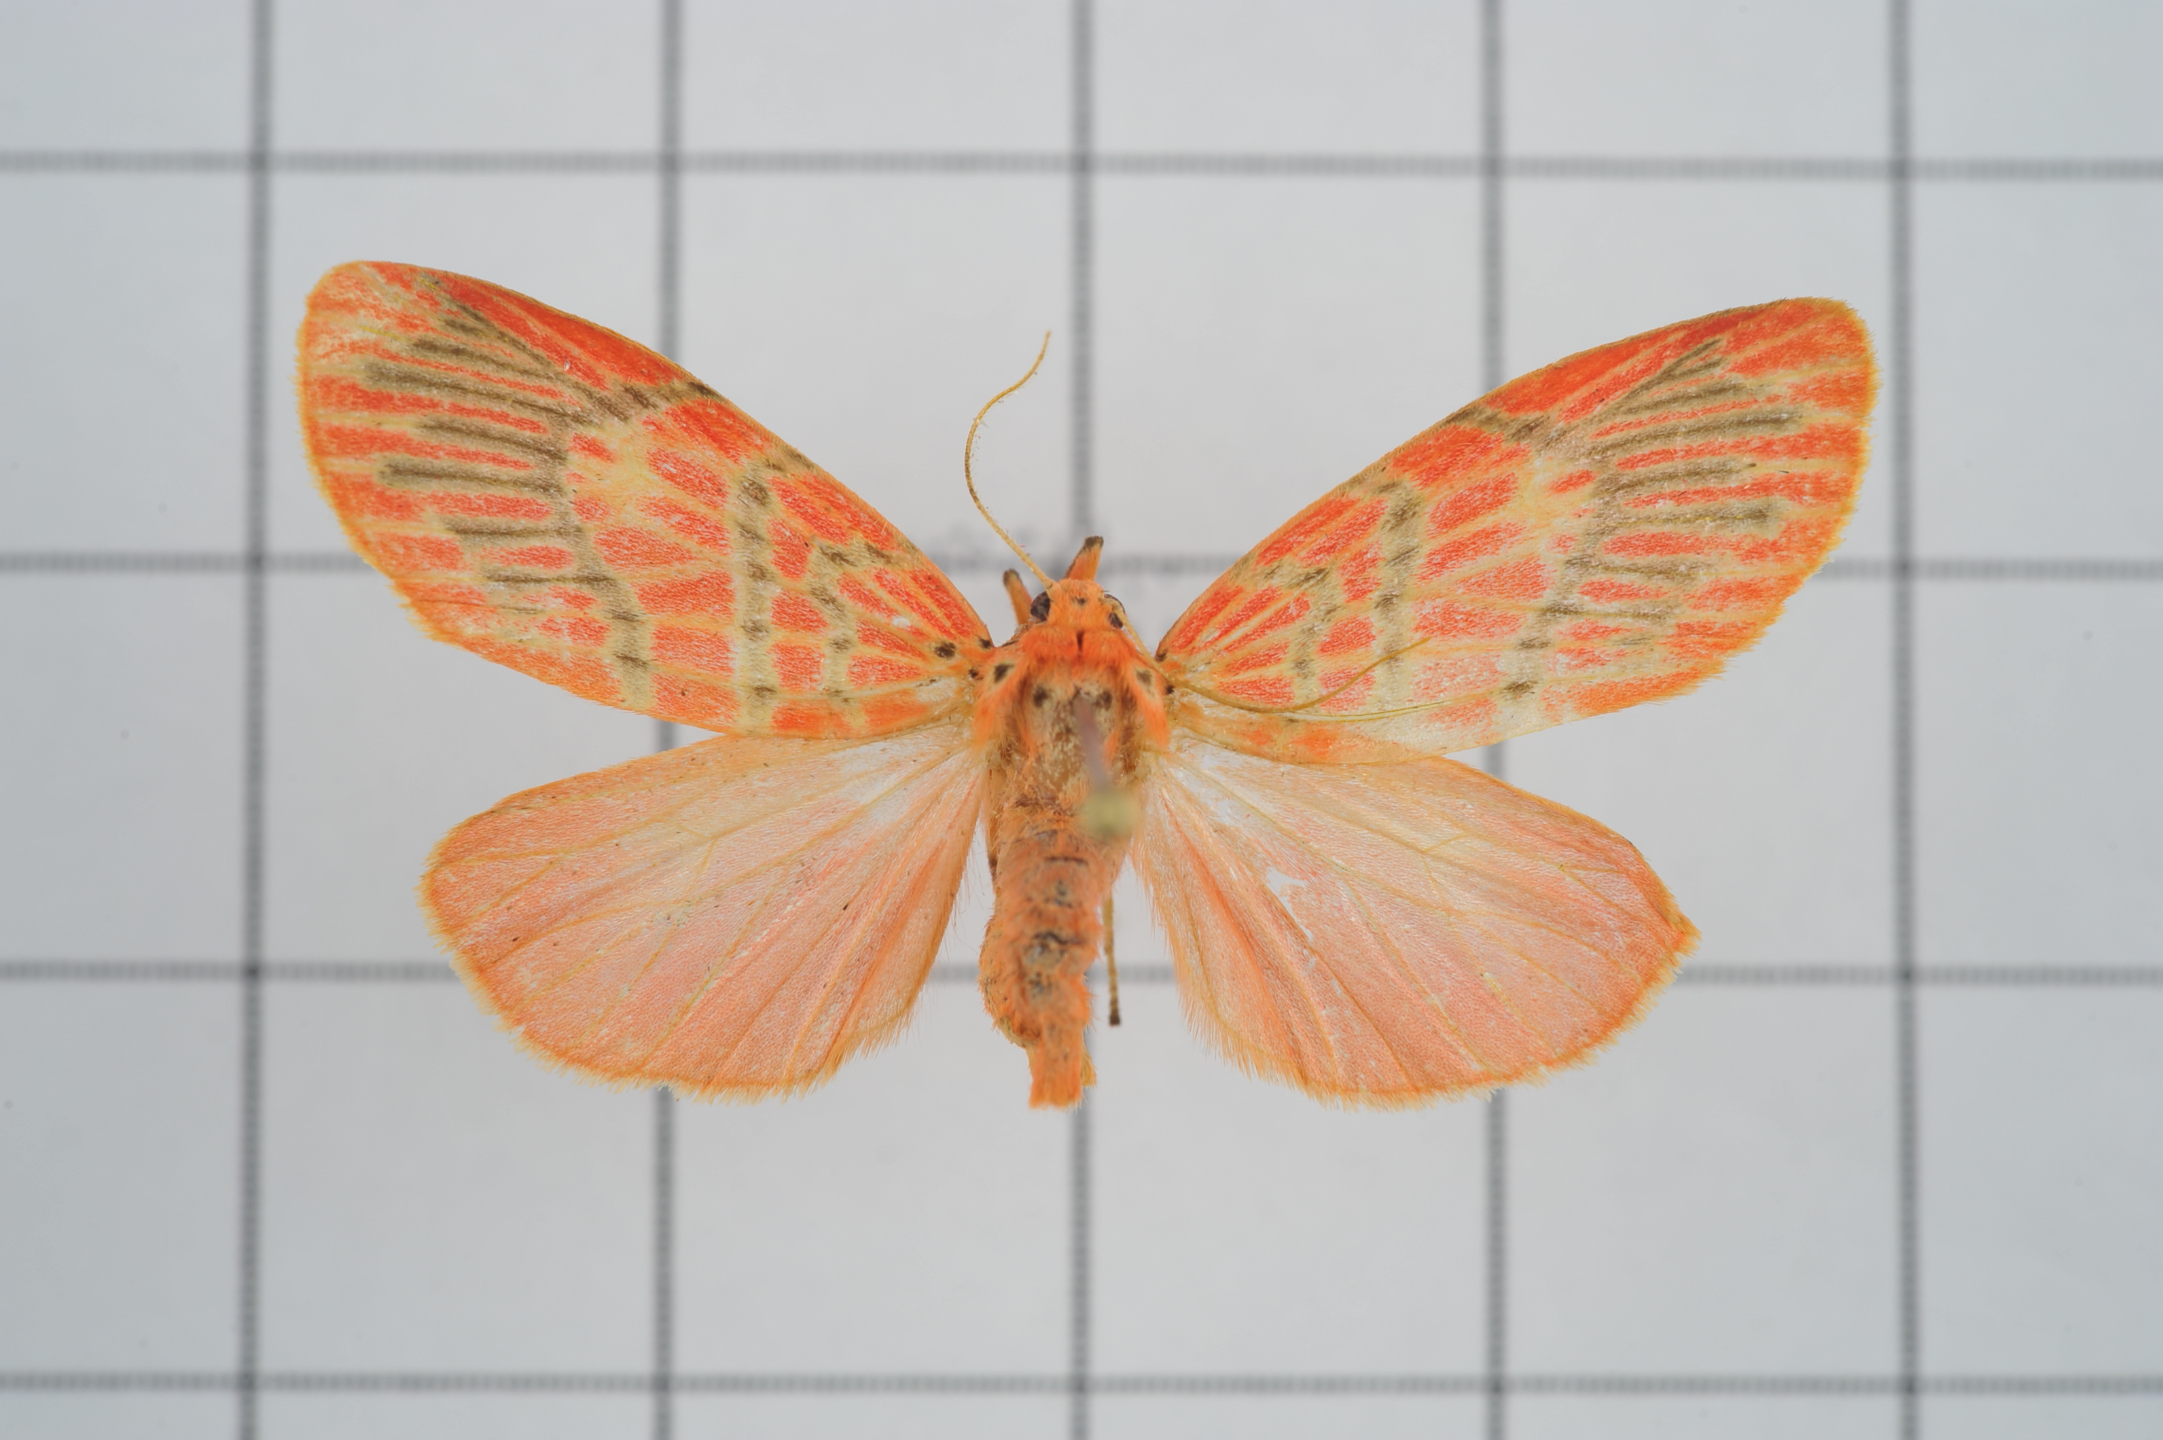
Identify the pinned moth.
Barsine sauteri
